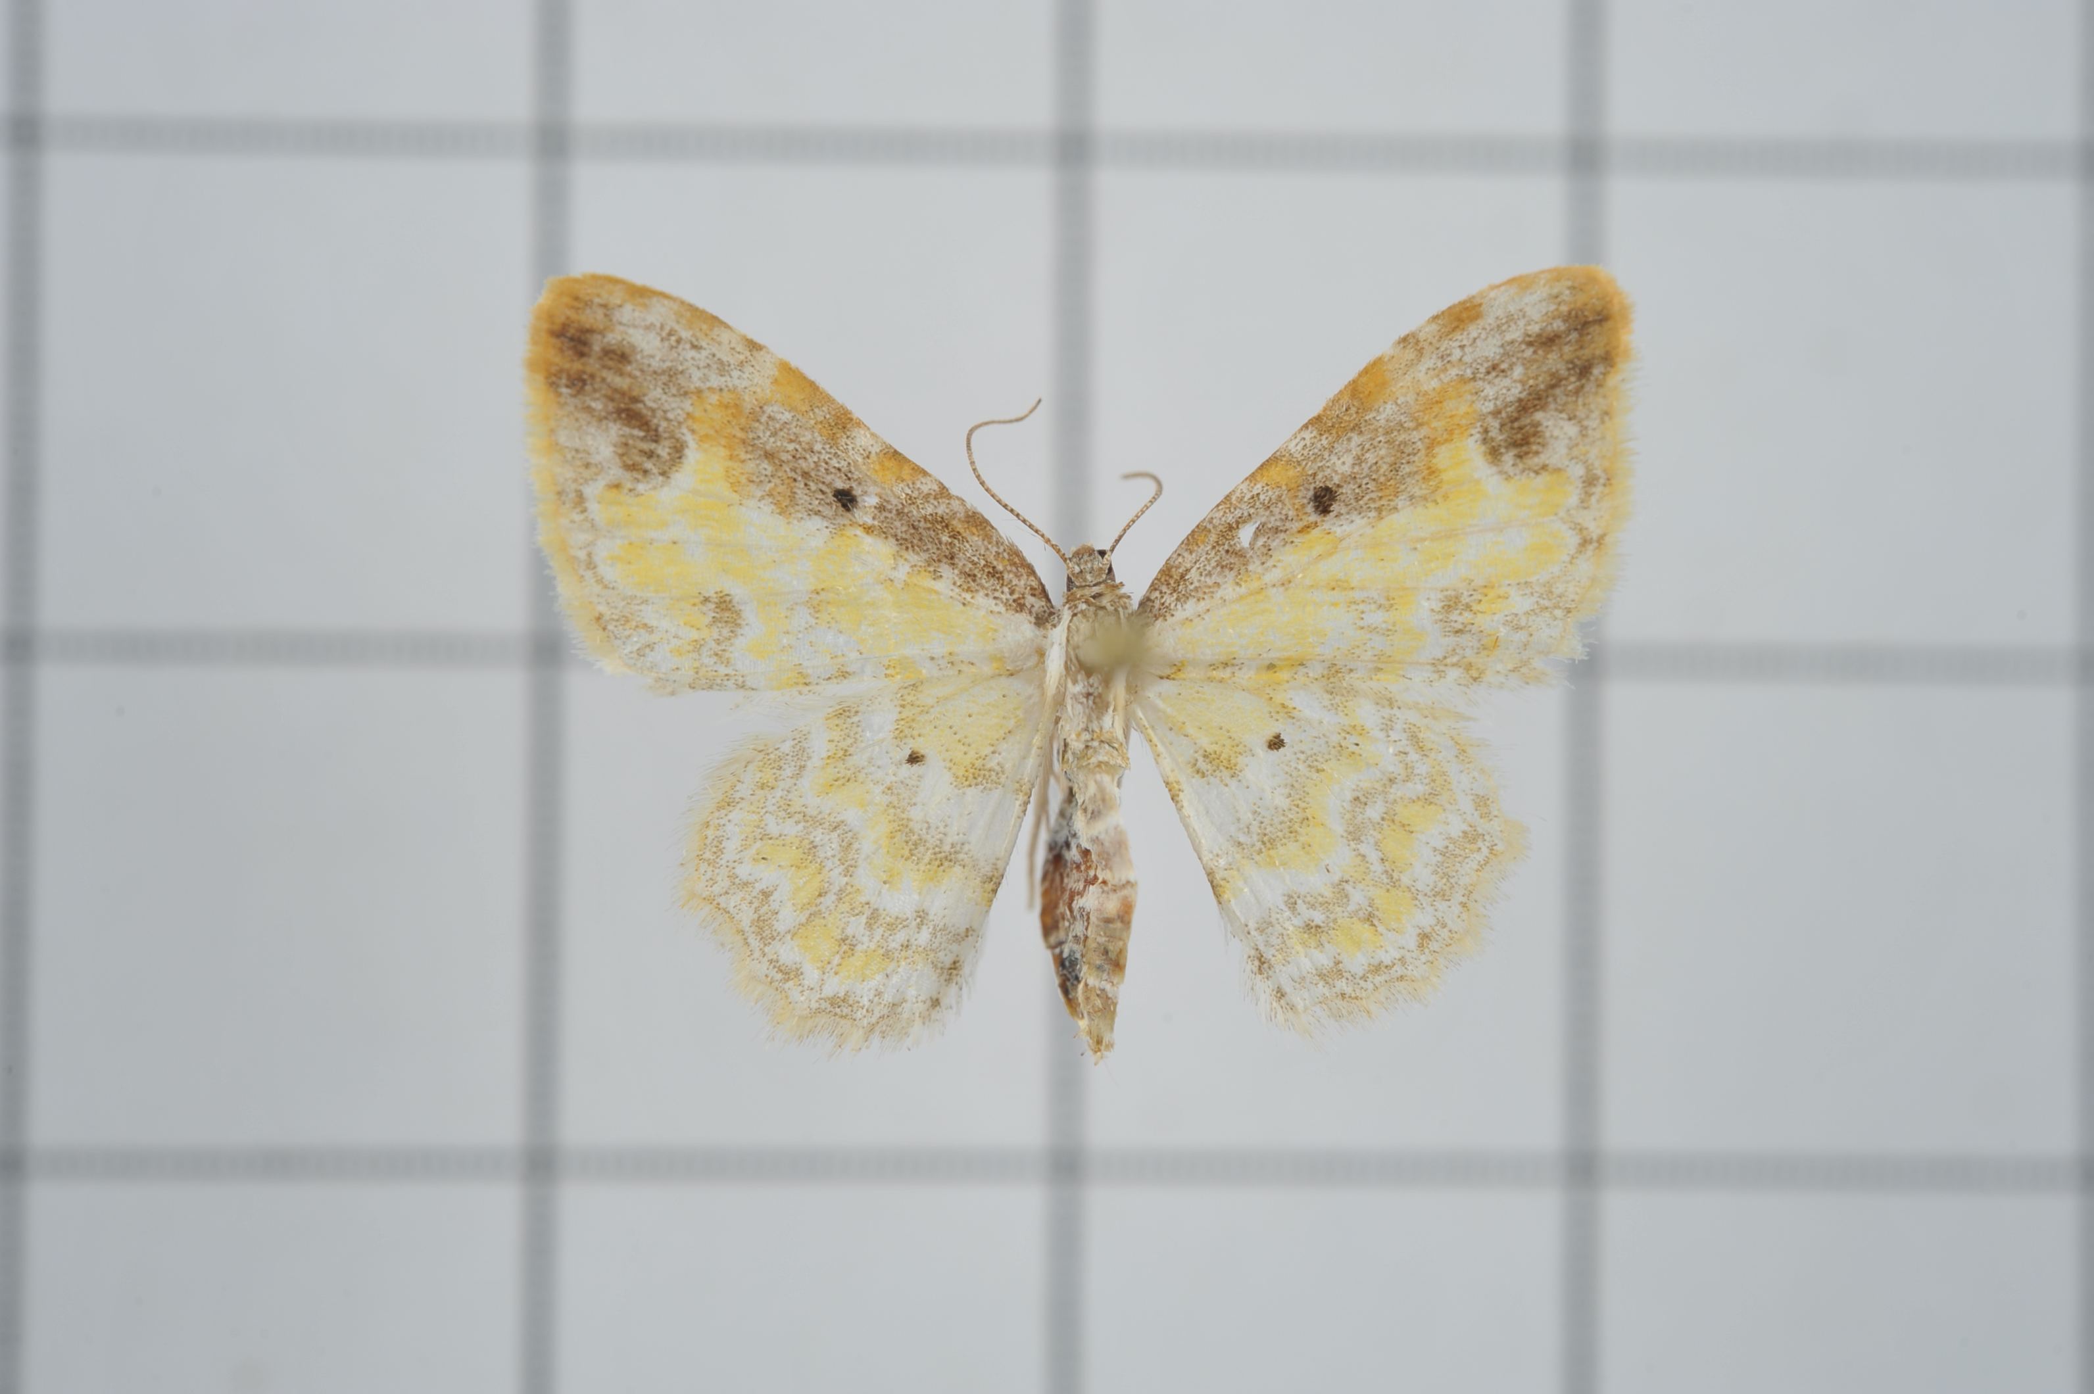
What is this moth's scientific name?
Acolutha pictaria imbecilla
